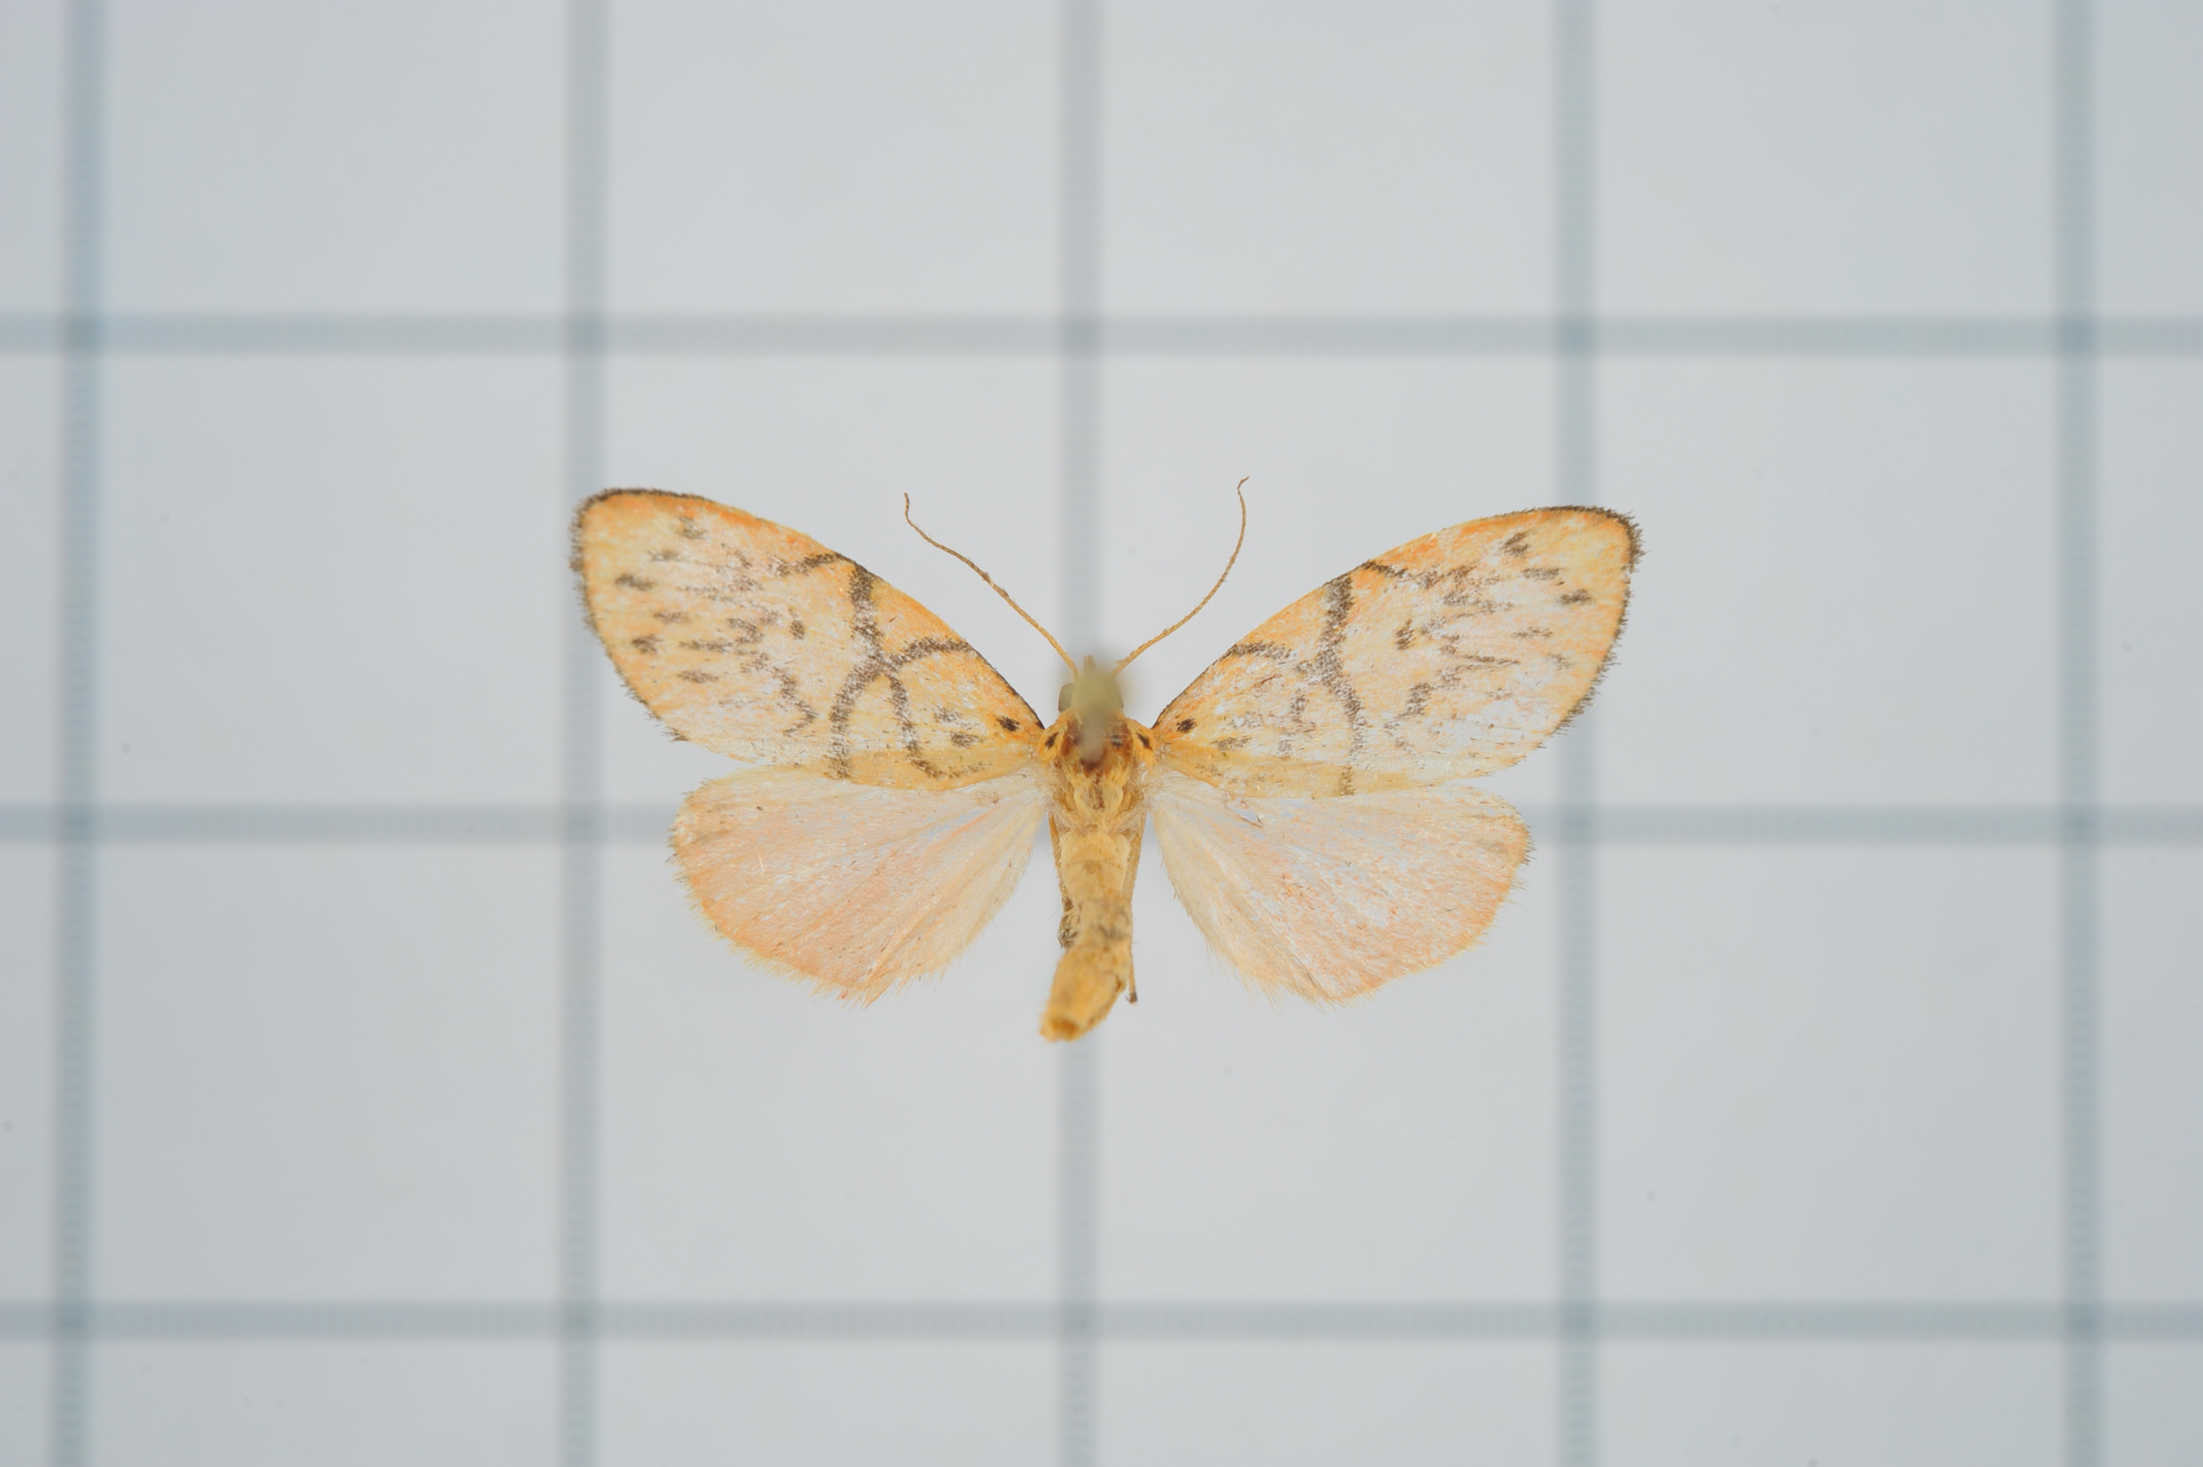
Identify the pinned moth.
Aberrasine lichenshihi
